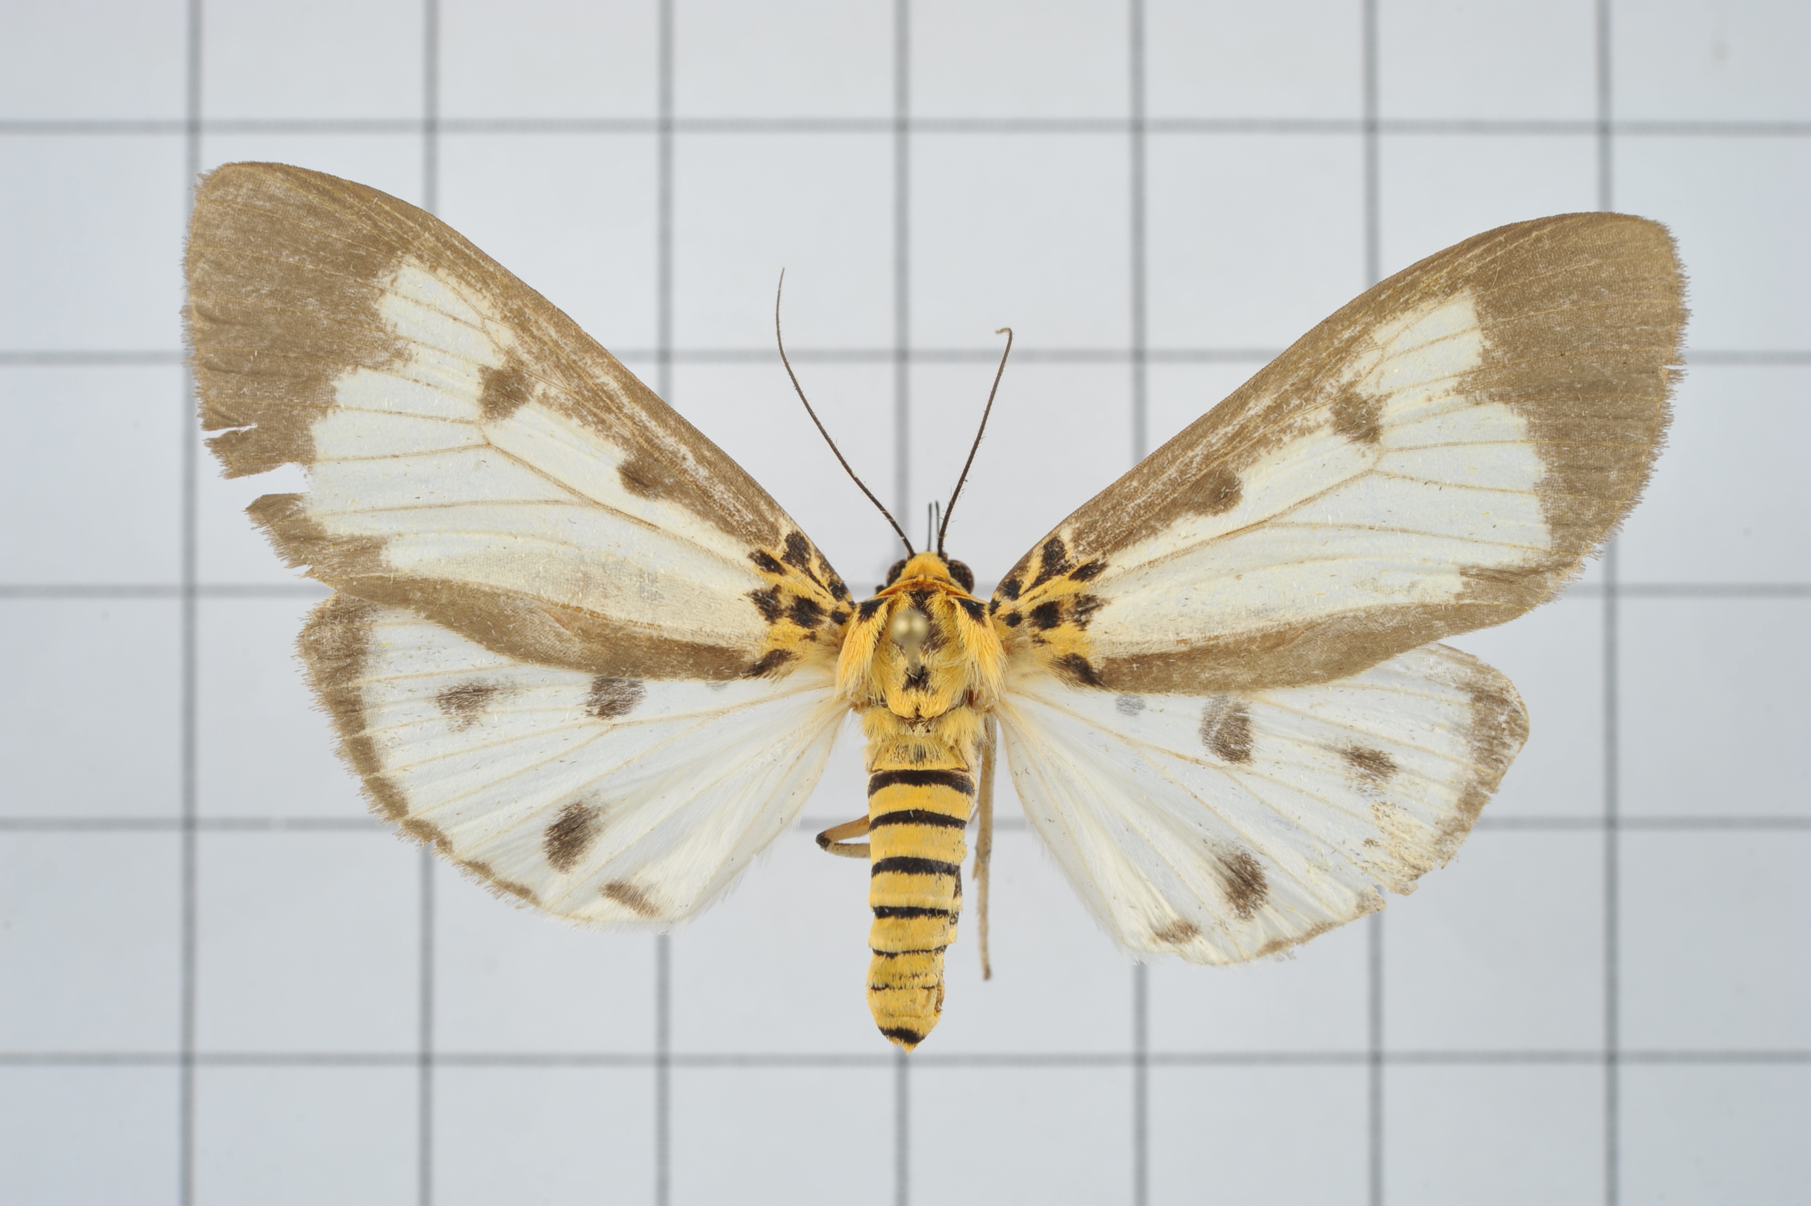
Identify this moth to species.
Asota plana lacteata
